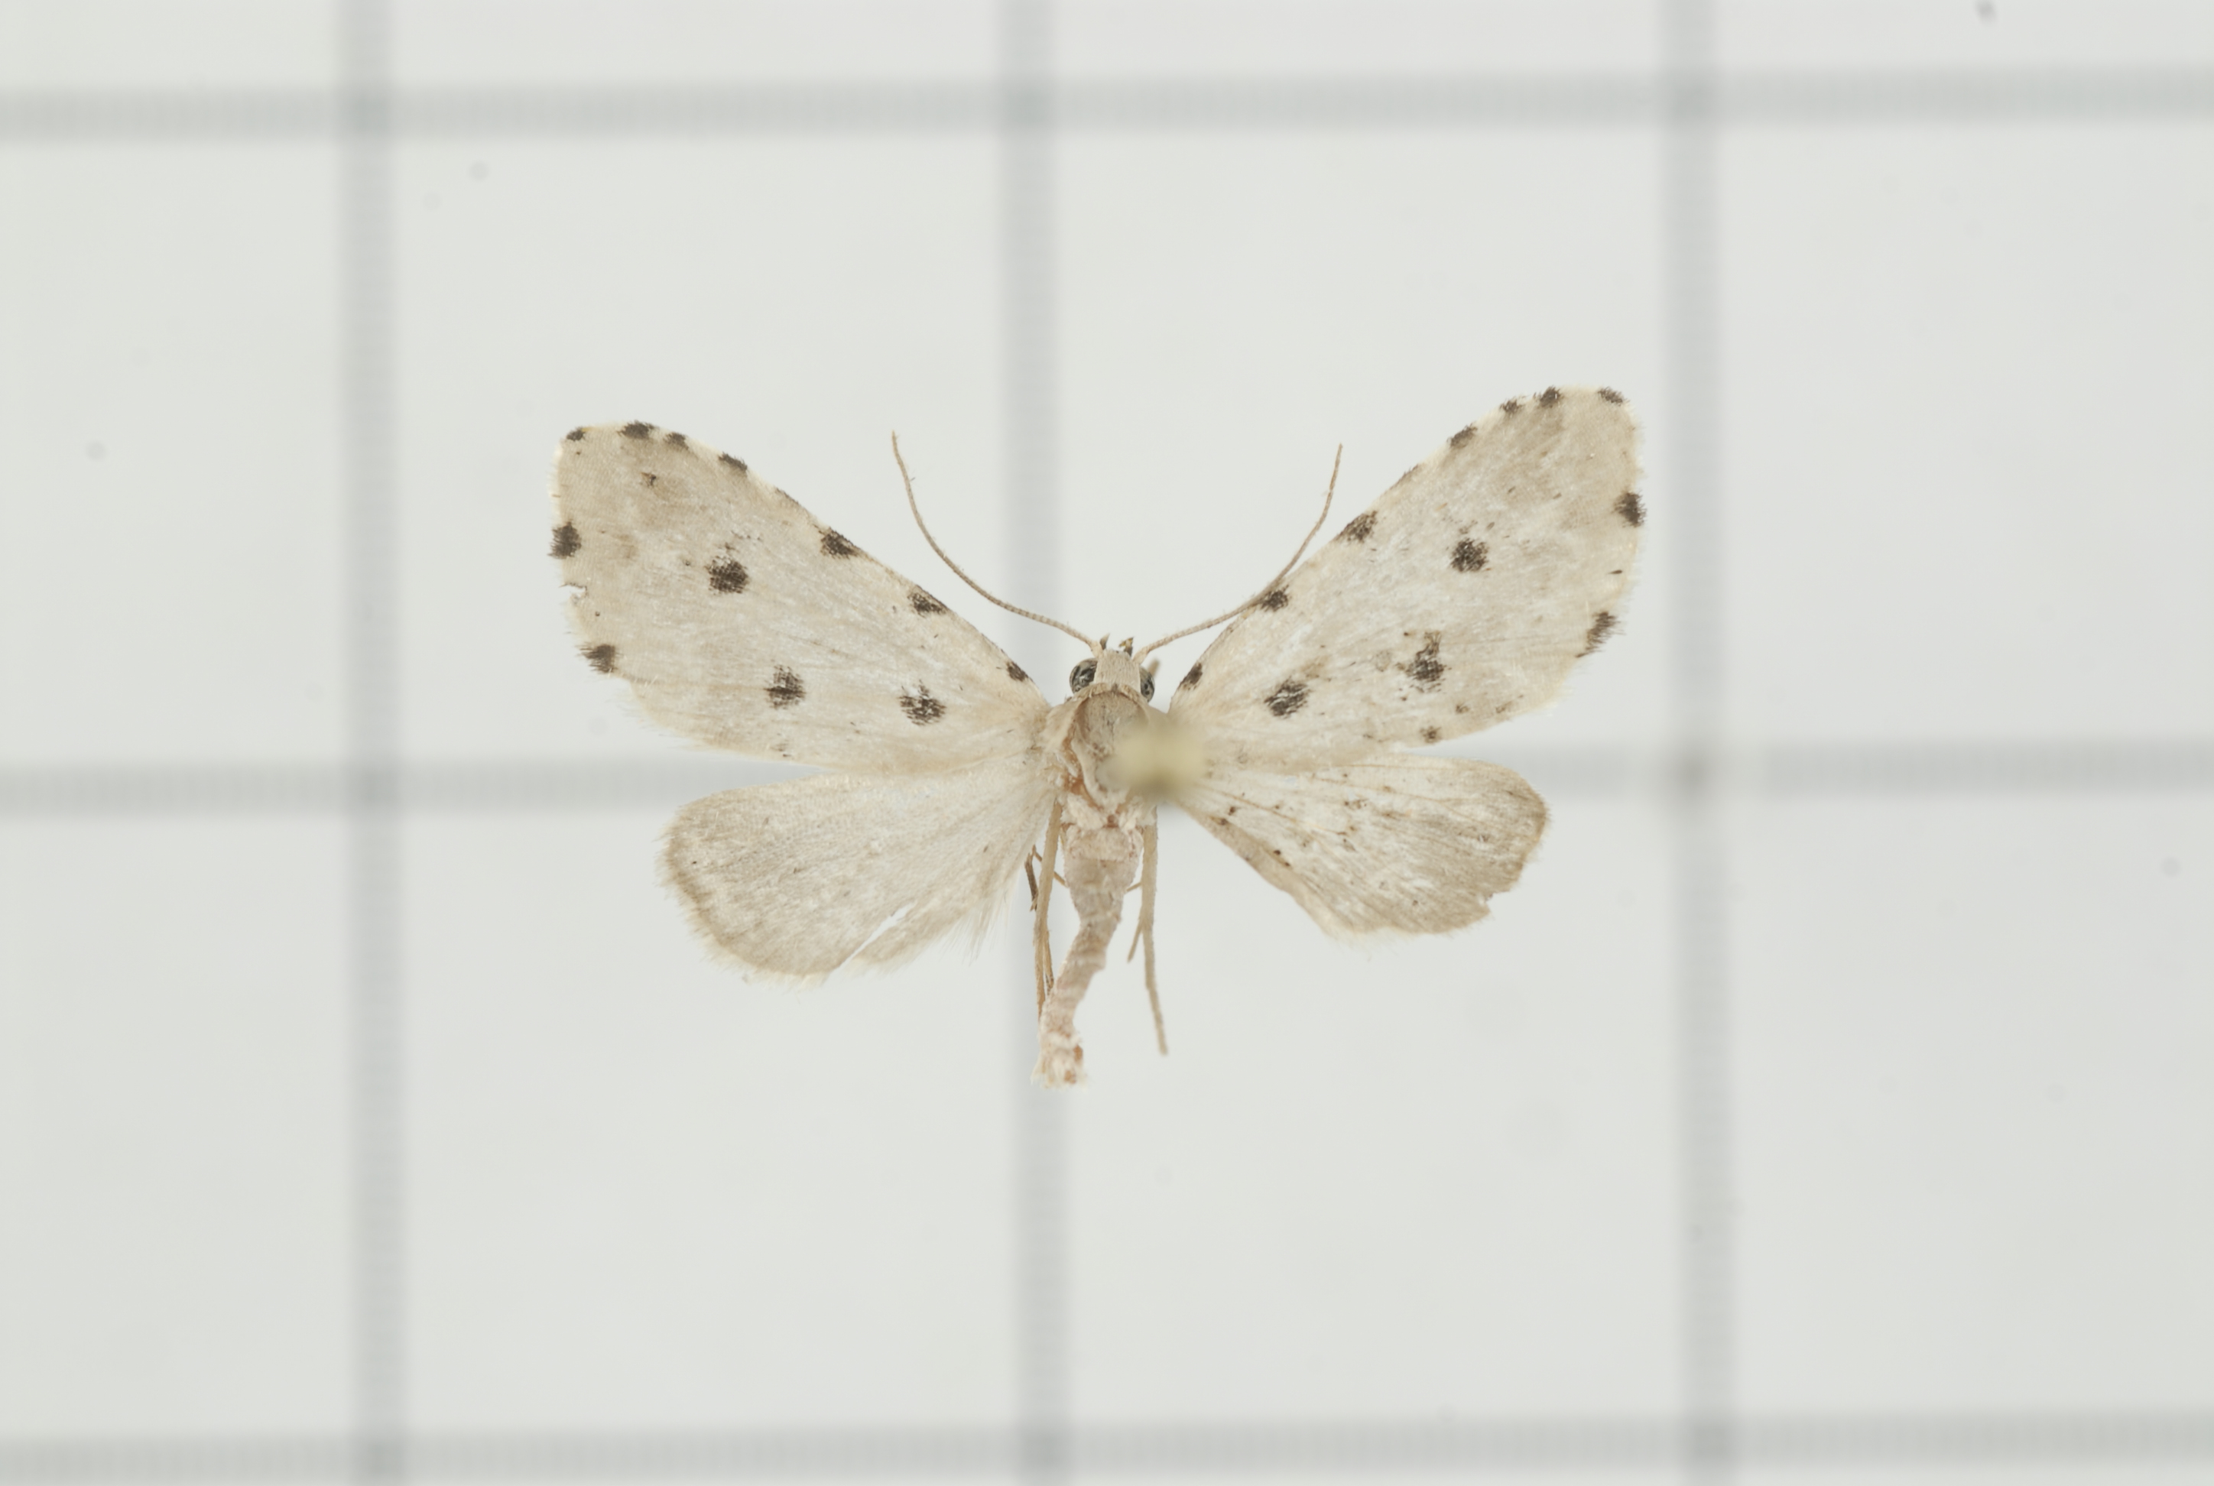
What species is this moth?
Metaemene atrigutta
